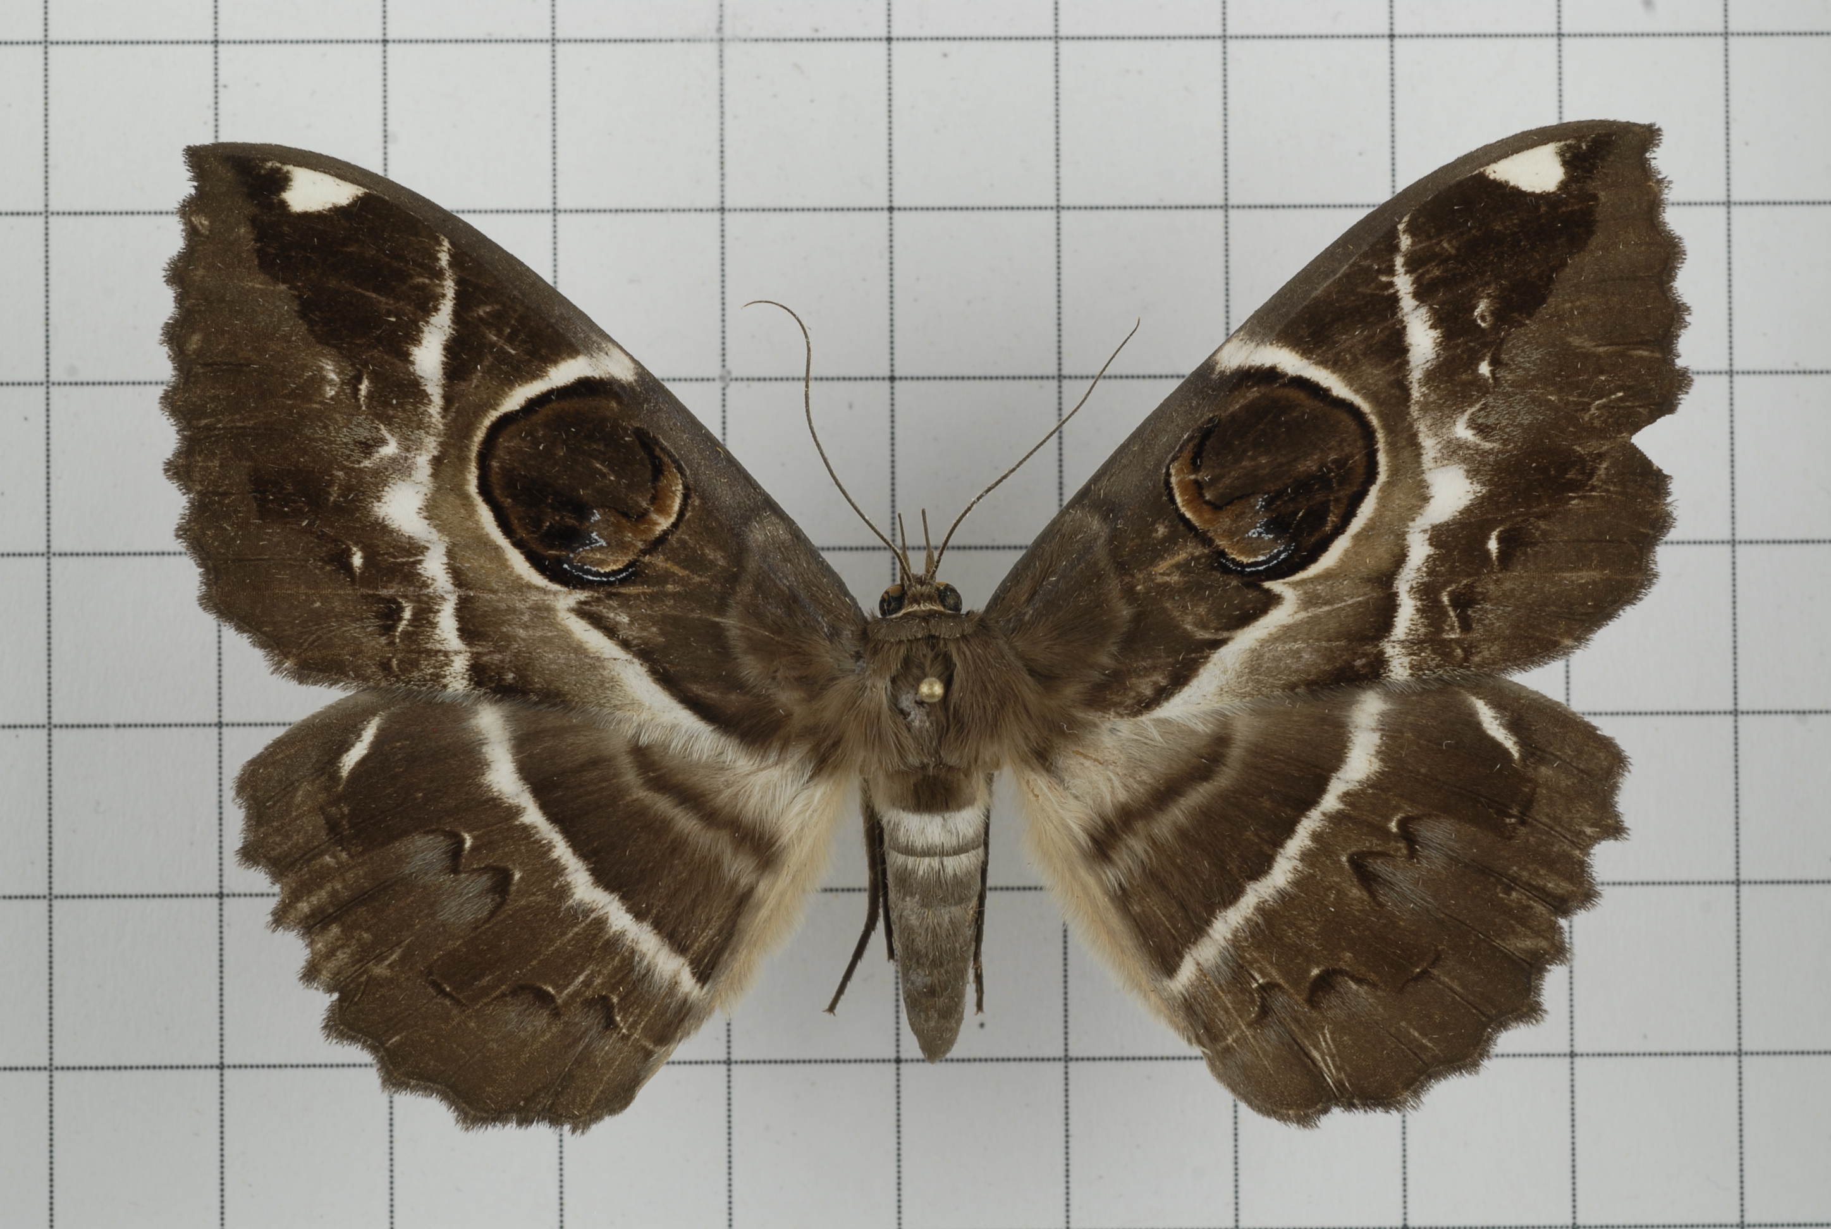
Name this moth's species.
Erebus ephesperis
